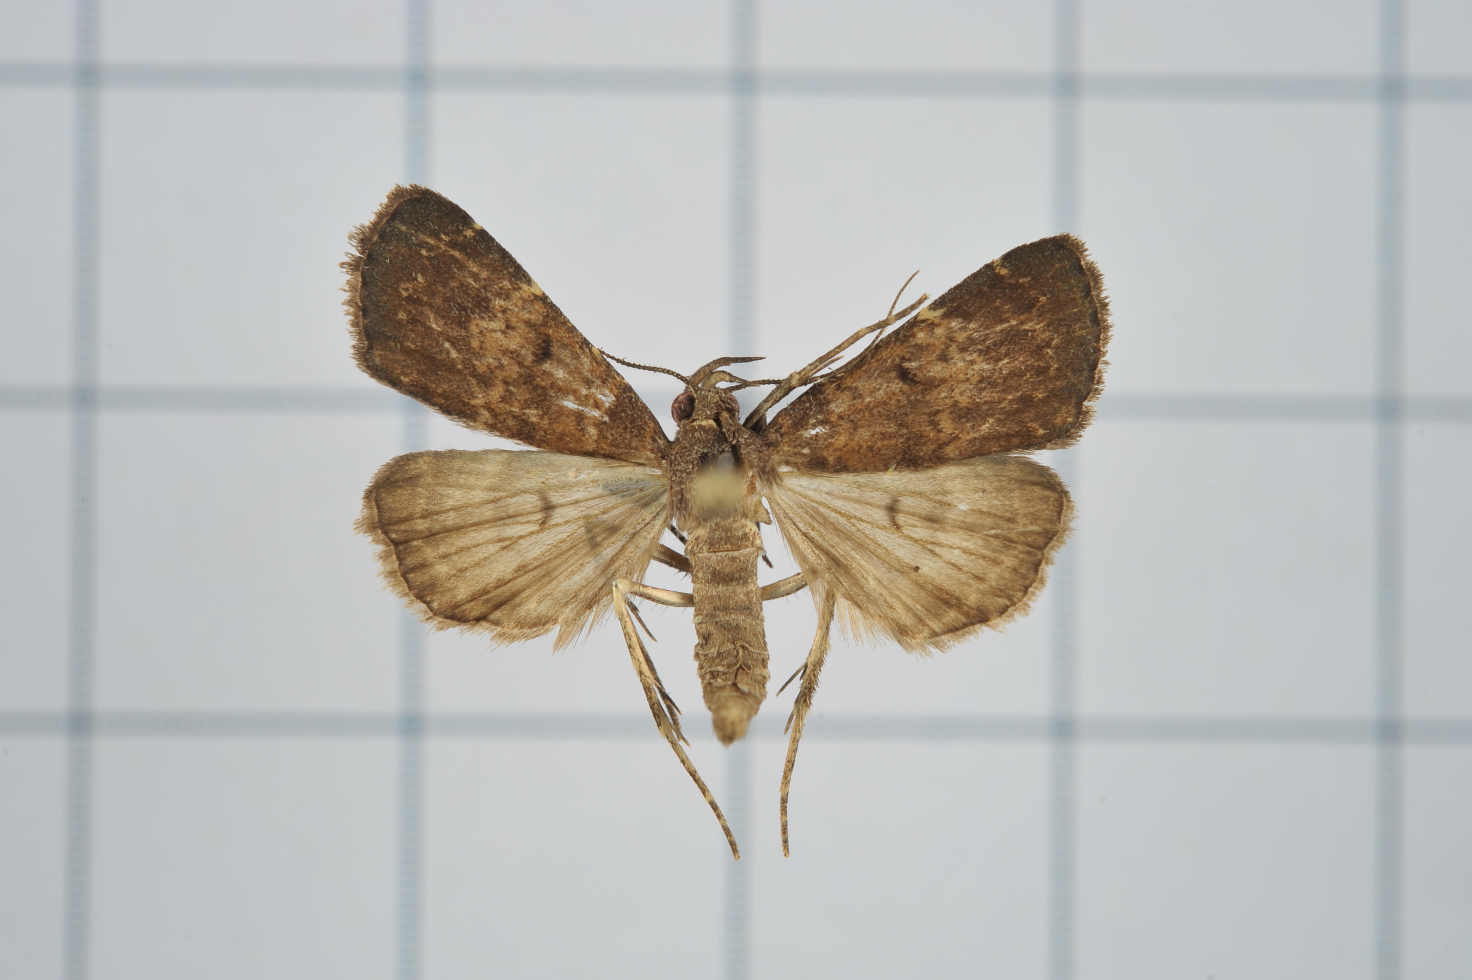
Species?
Hydrillodes lentalis
